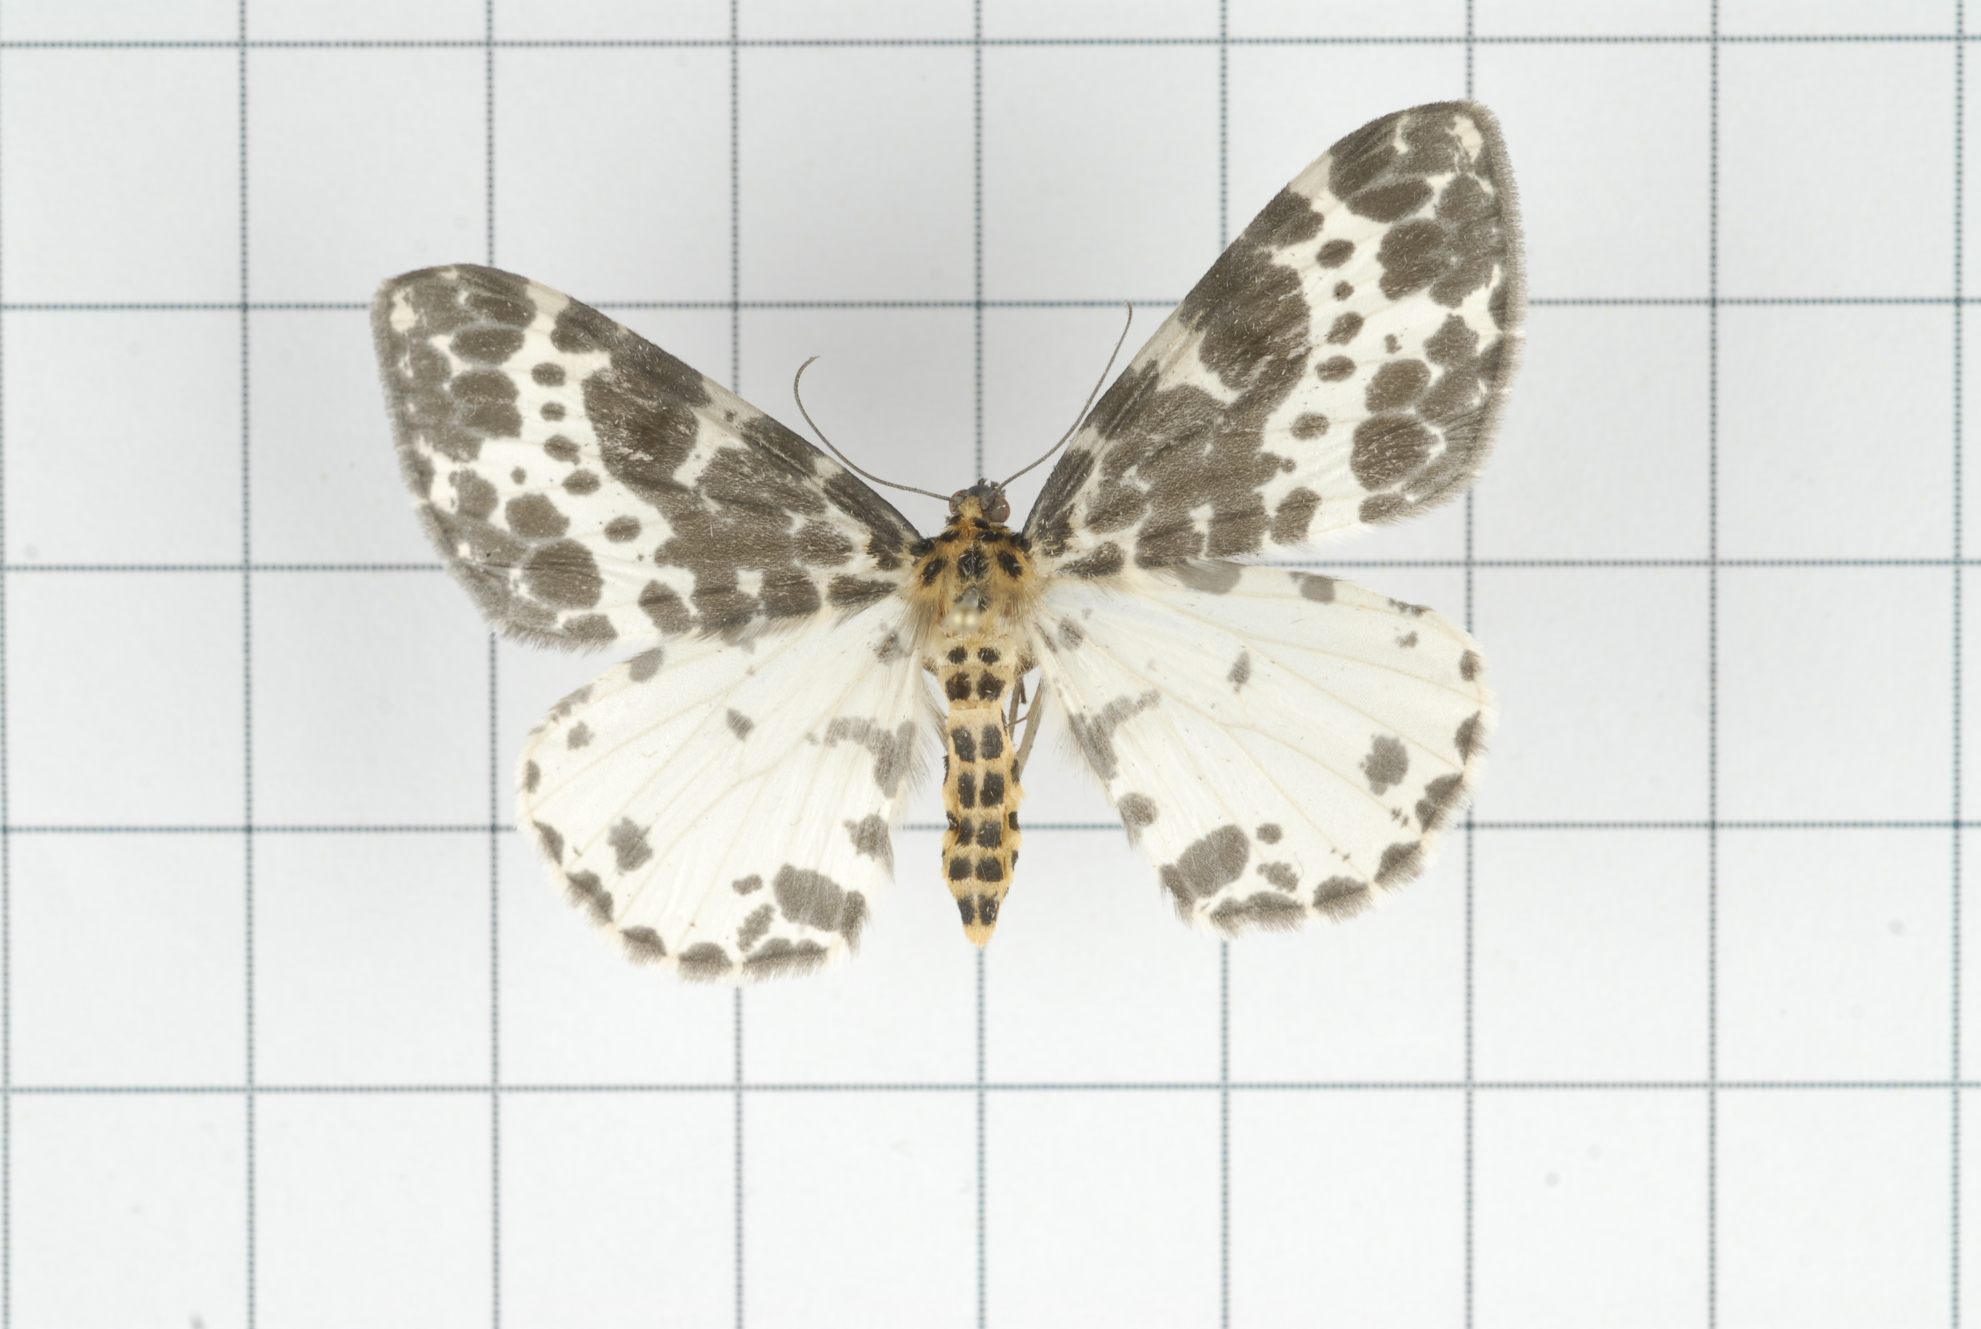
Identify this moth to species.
Dilophodes elegans khasiana
